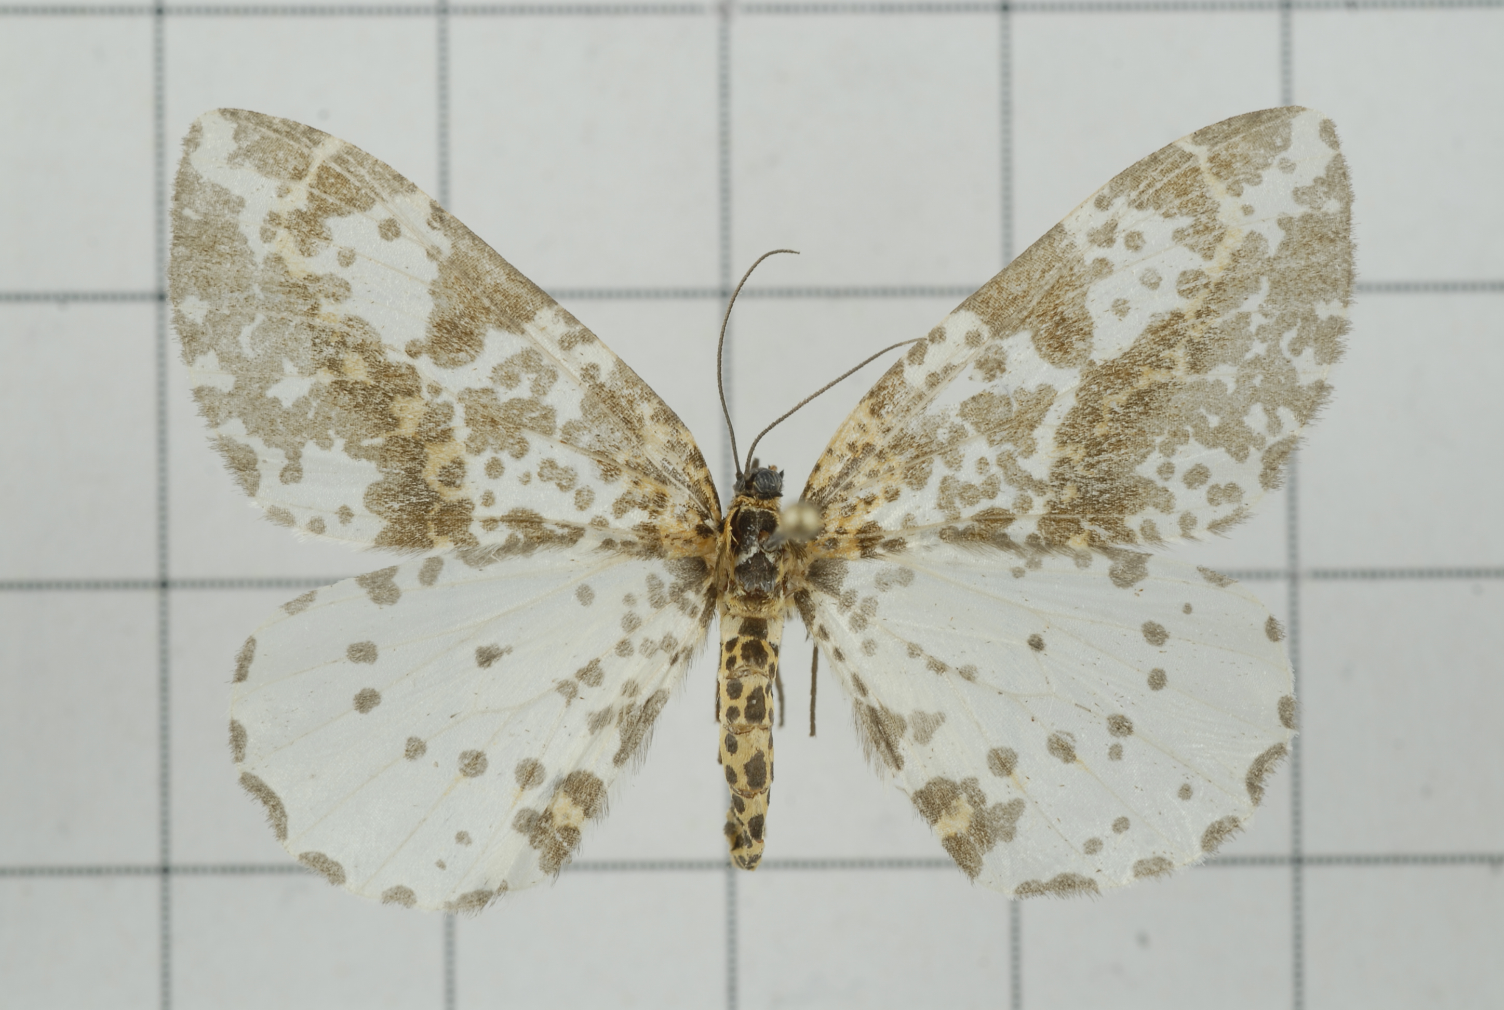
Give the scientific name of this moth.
Abraxas consputa
